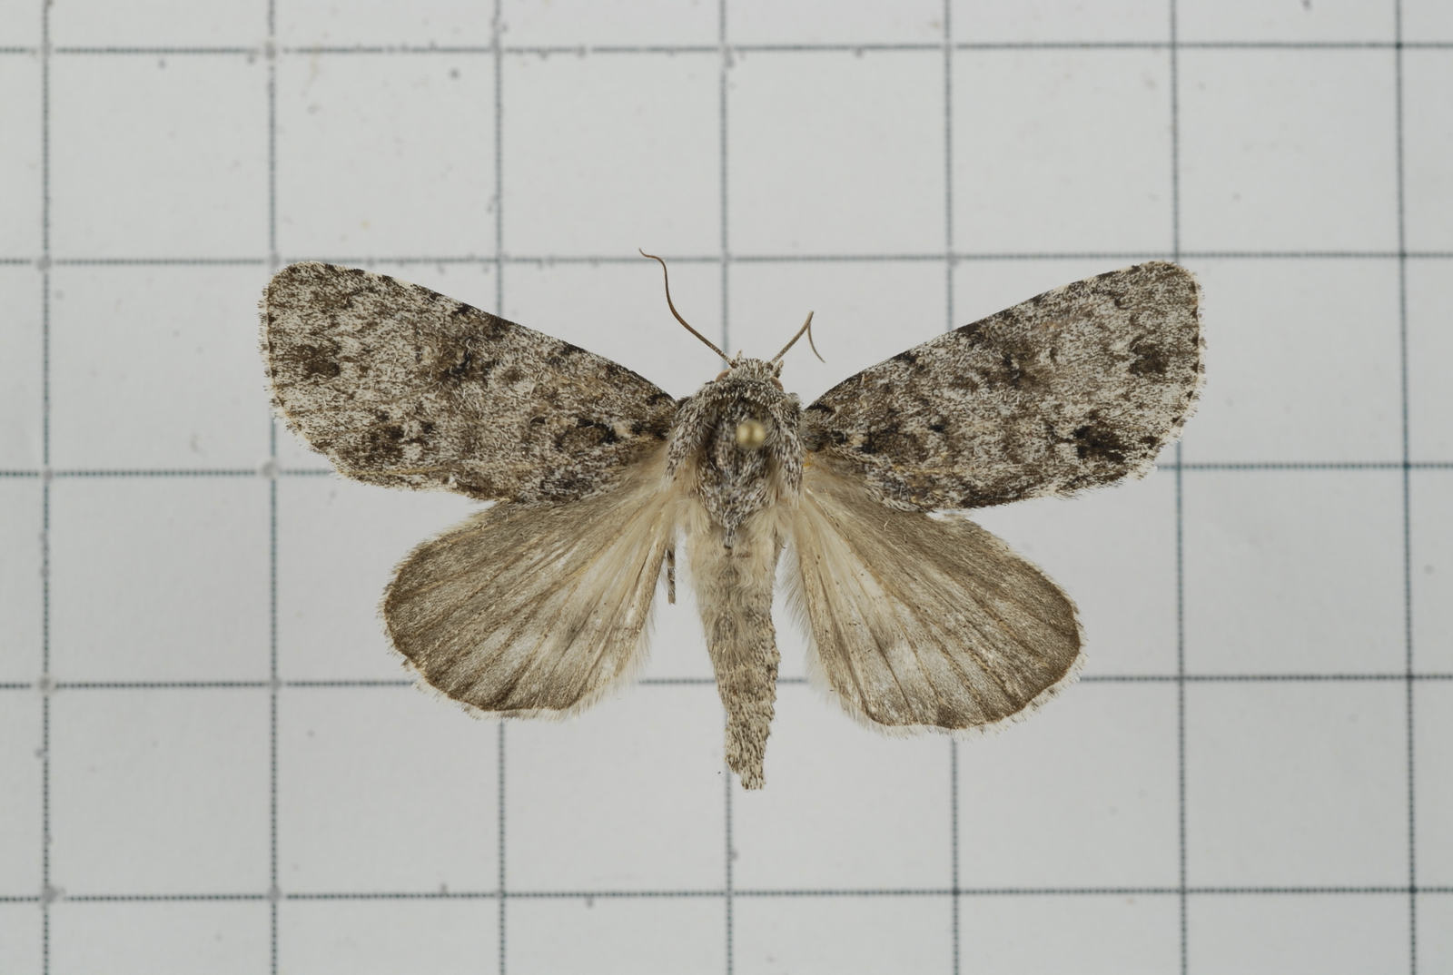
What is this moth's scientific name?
Acronicta pruinosa
